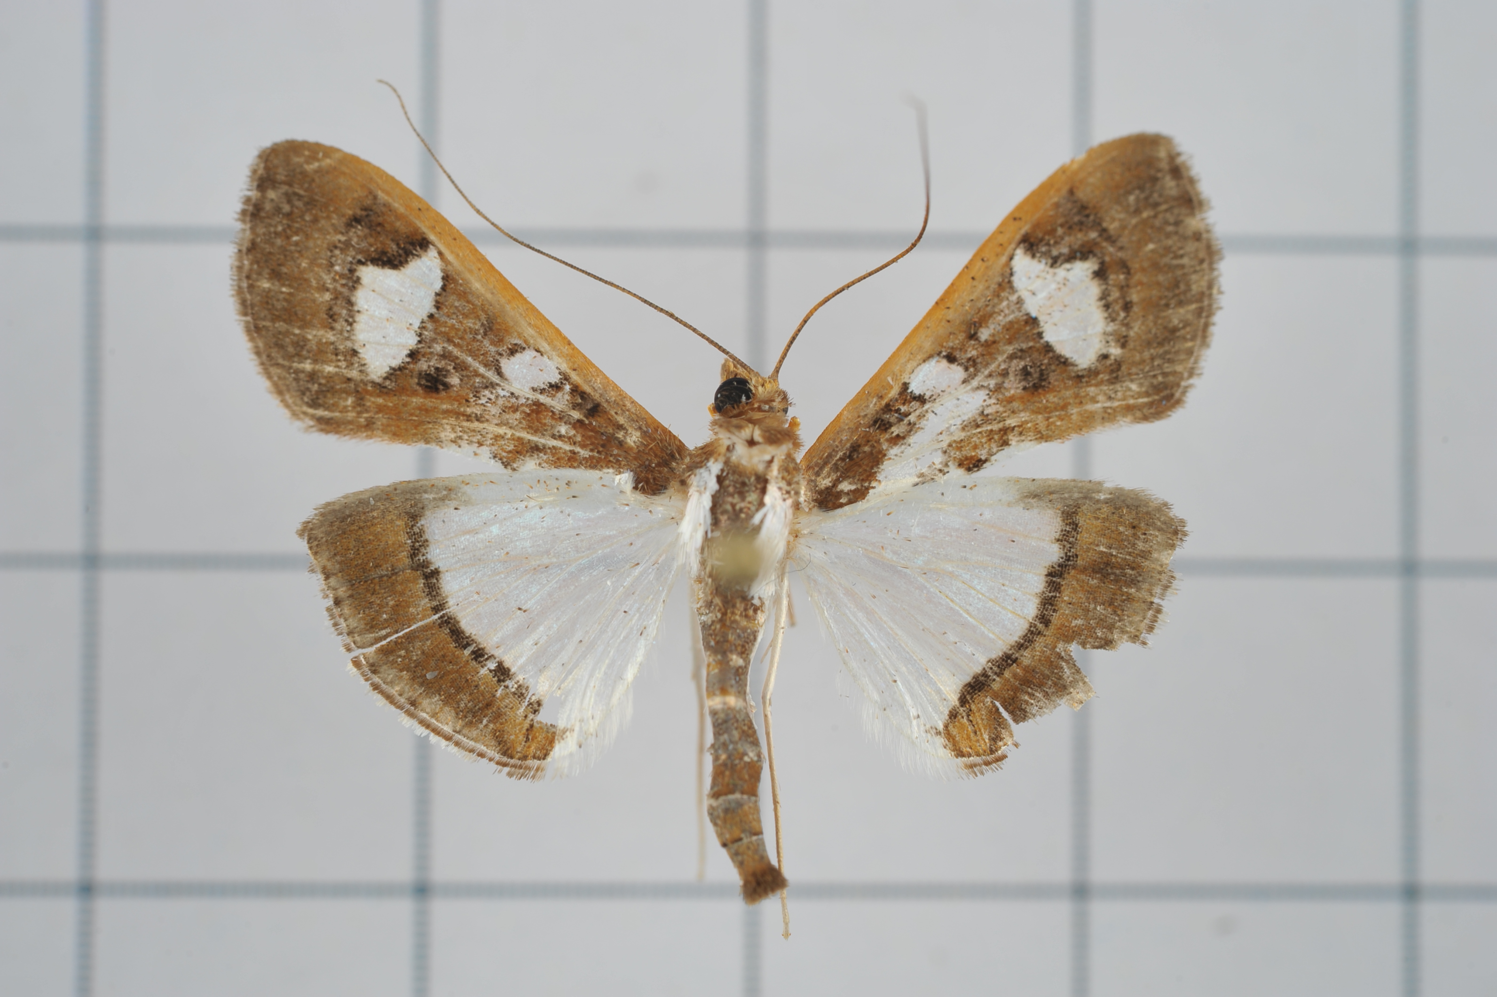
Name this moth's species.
Glyphodes bivitralis
